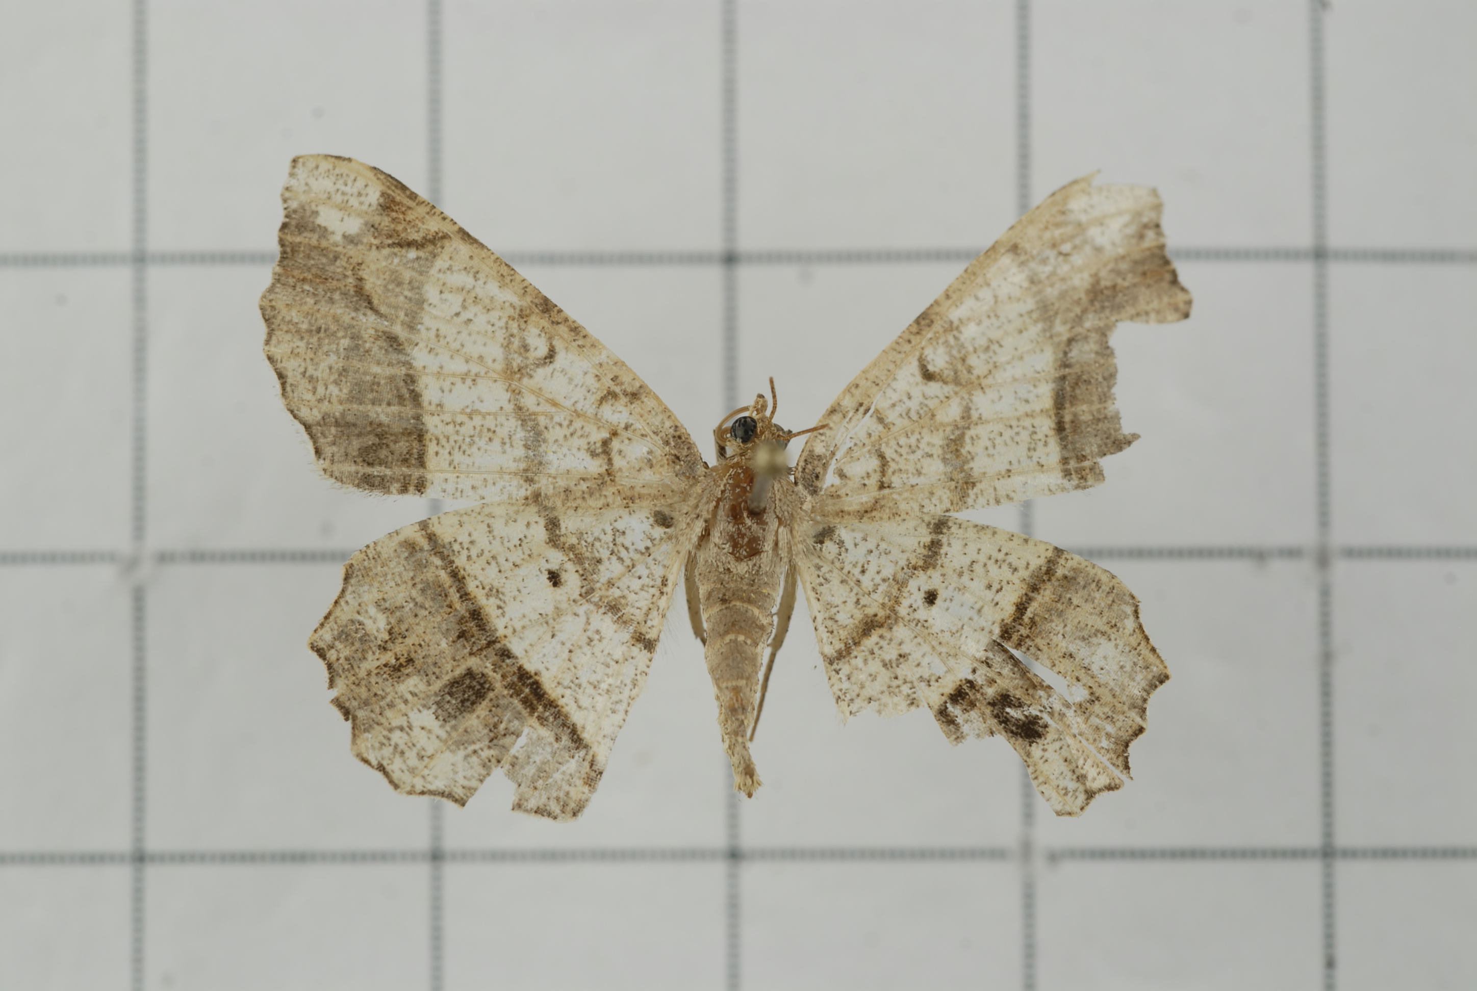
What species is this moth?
Chiasmia intermediaria
